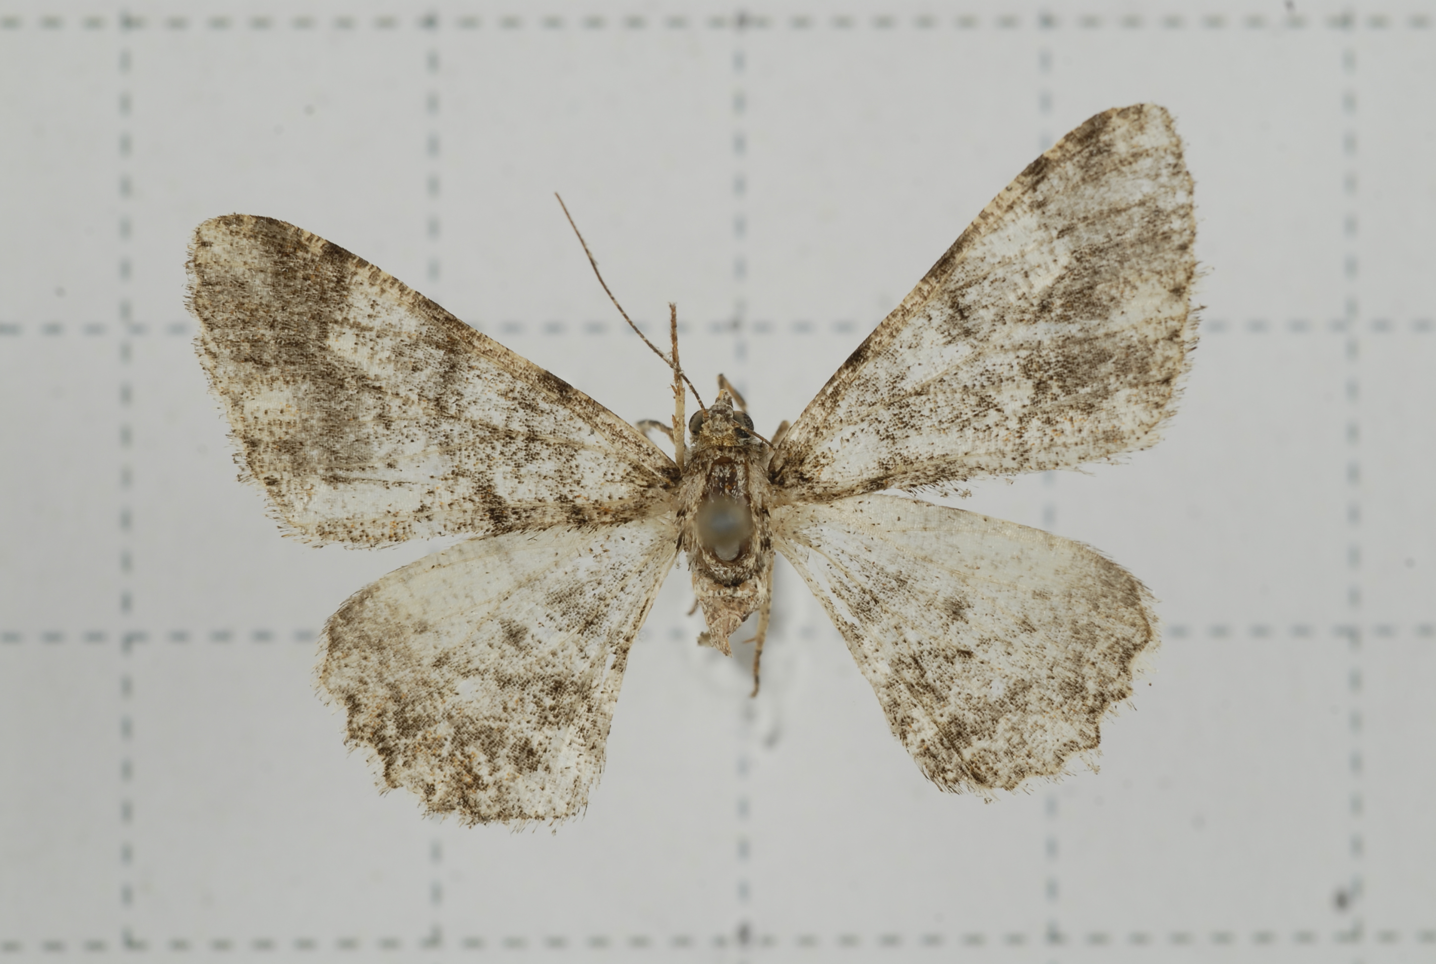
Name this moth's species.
Alcis taiwanovariegata
